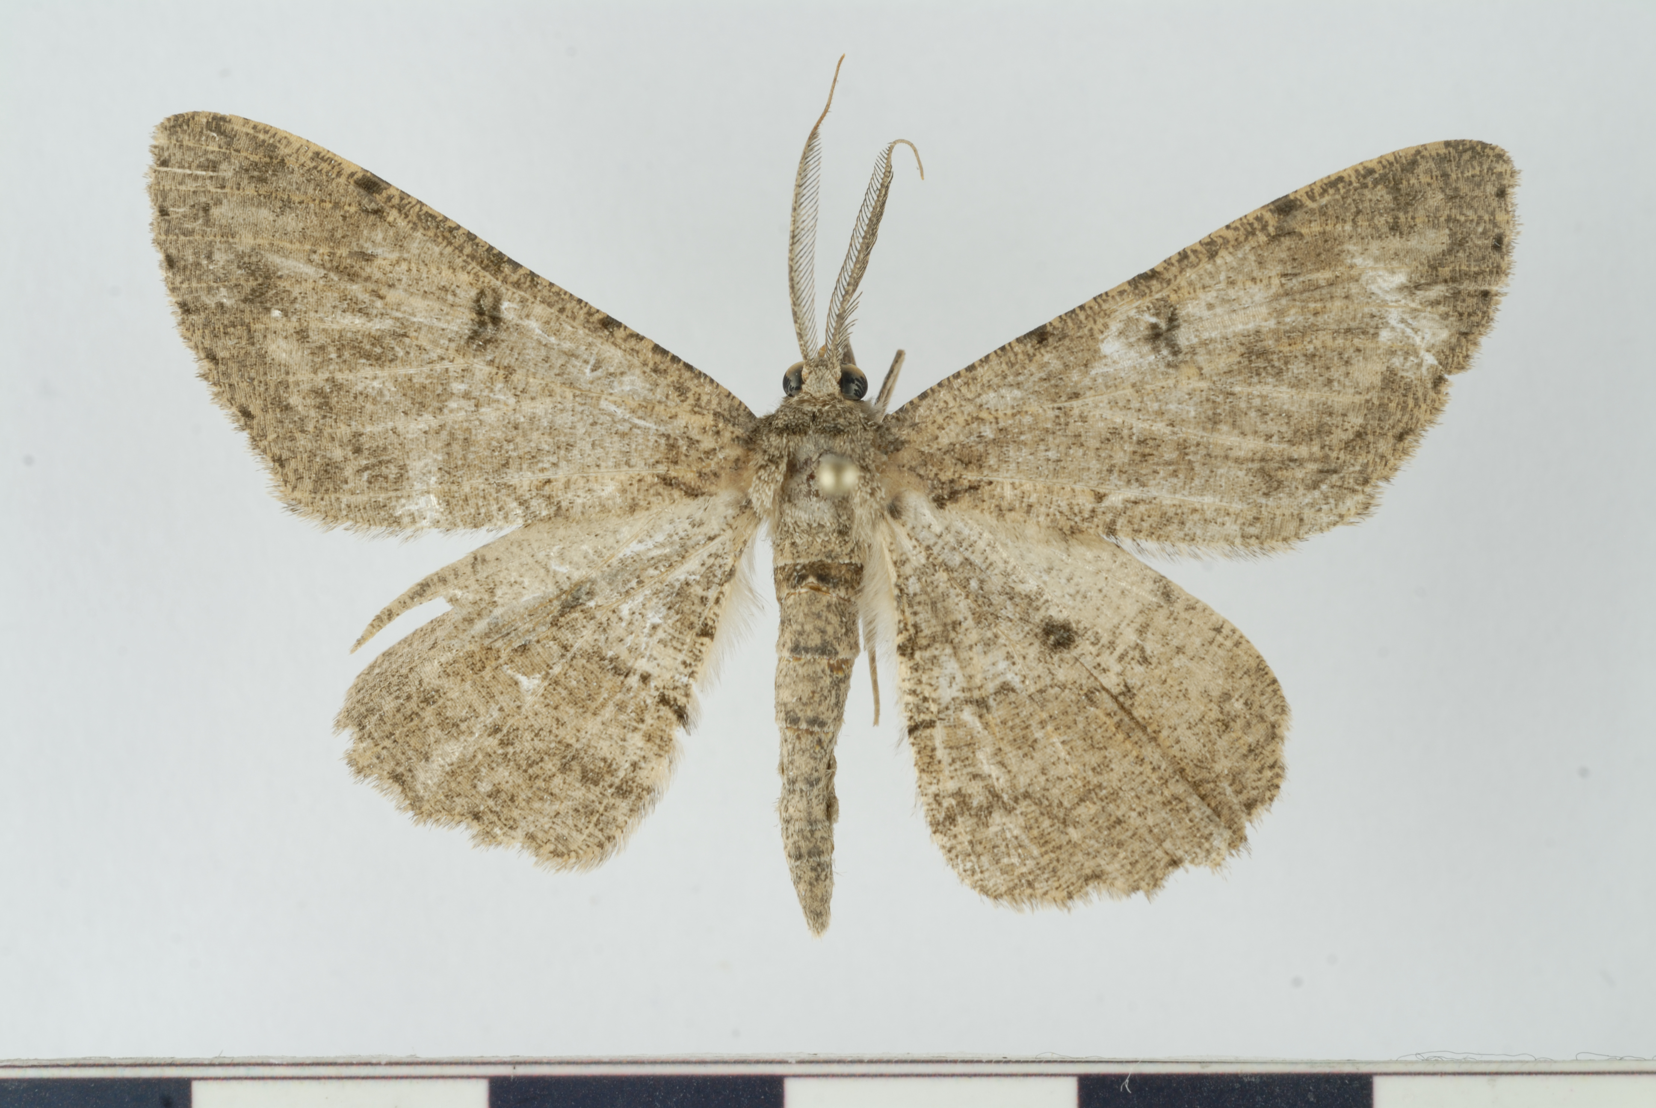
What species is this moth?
Hypomecis punctinalis glos
